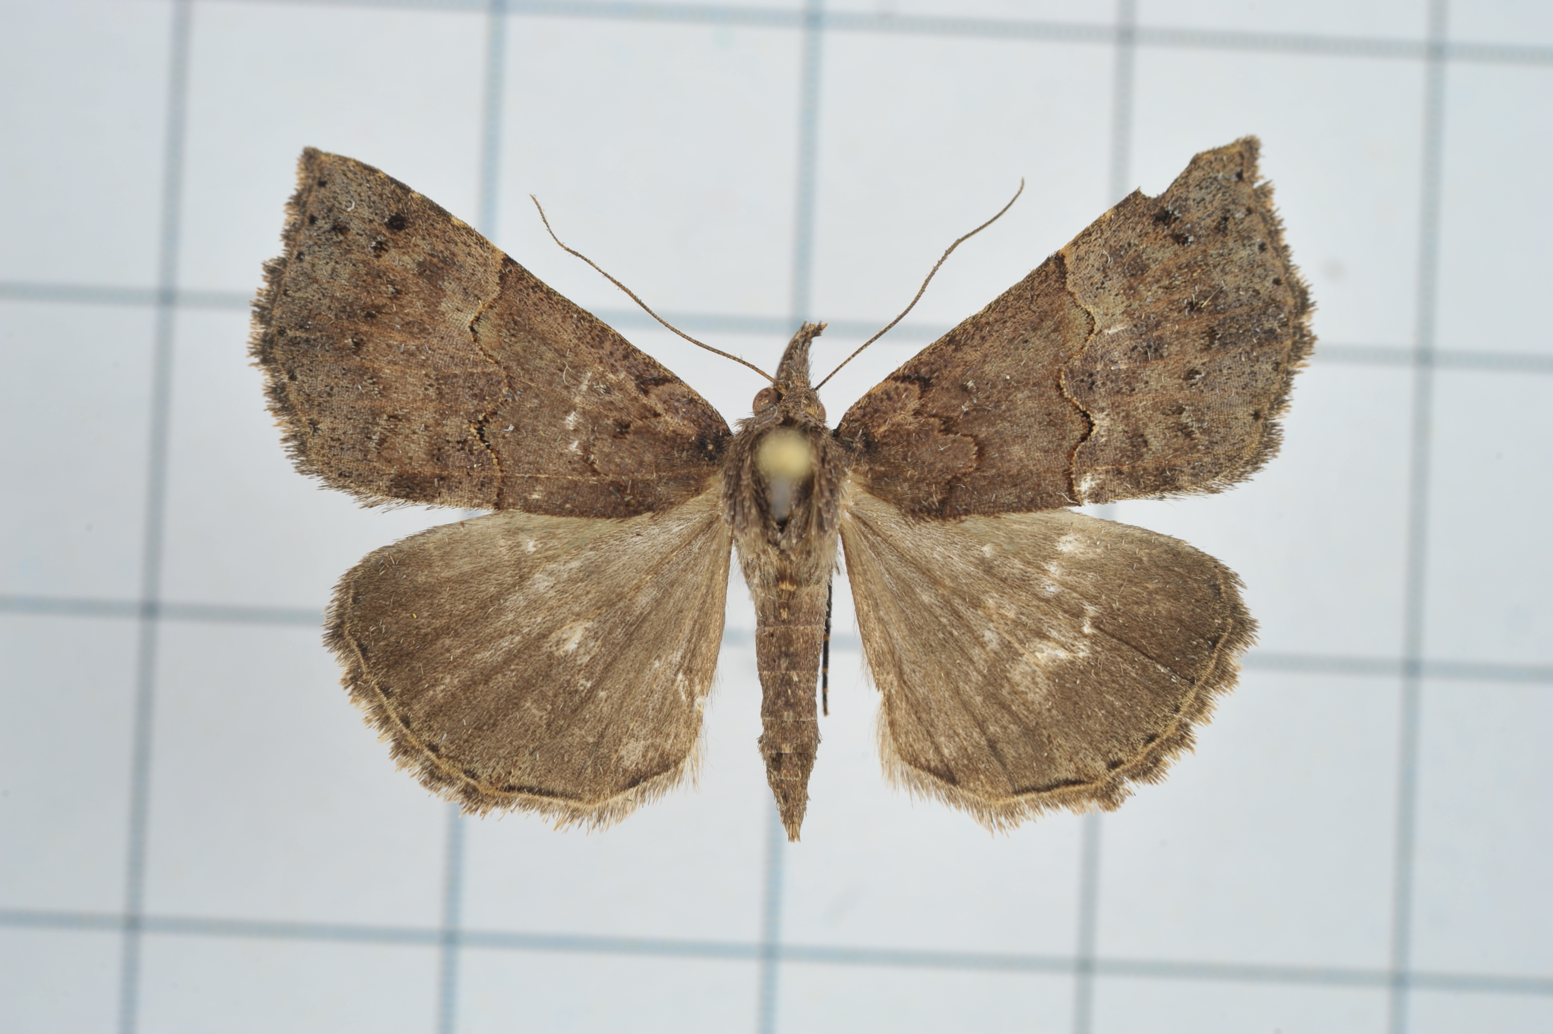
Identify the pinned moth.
Hypena sinuosa
